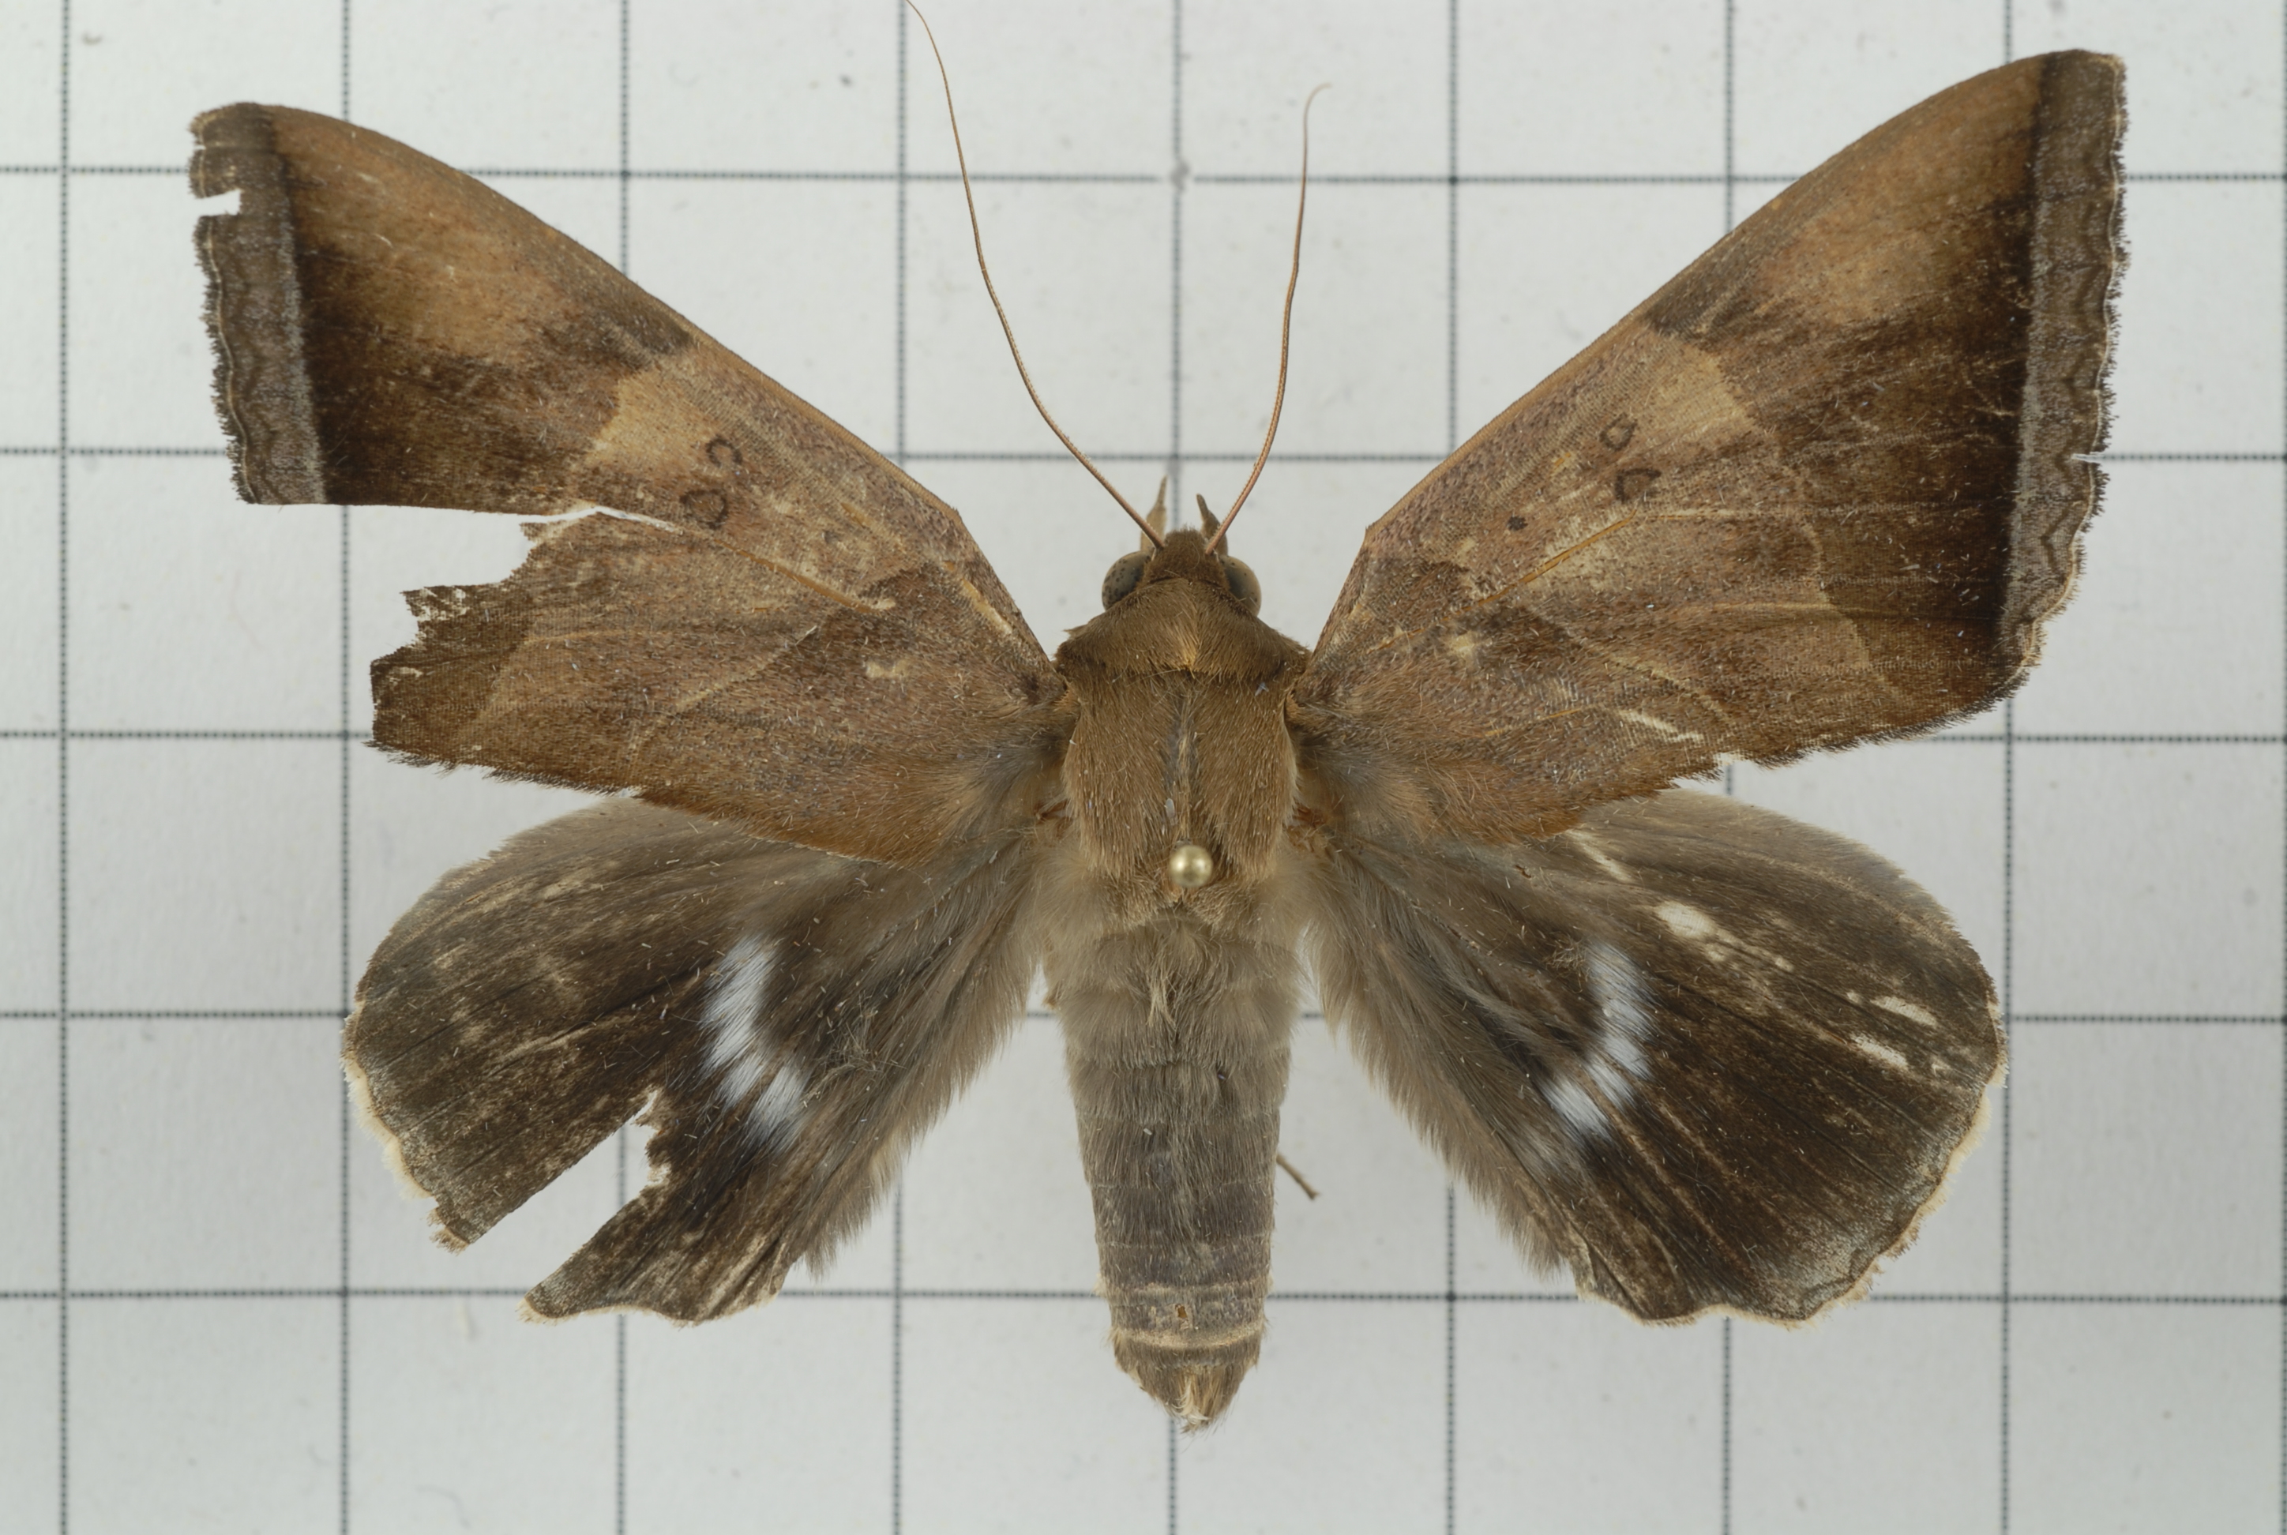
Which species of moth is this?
Artena dotata
